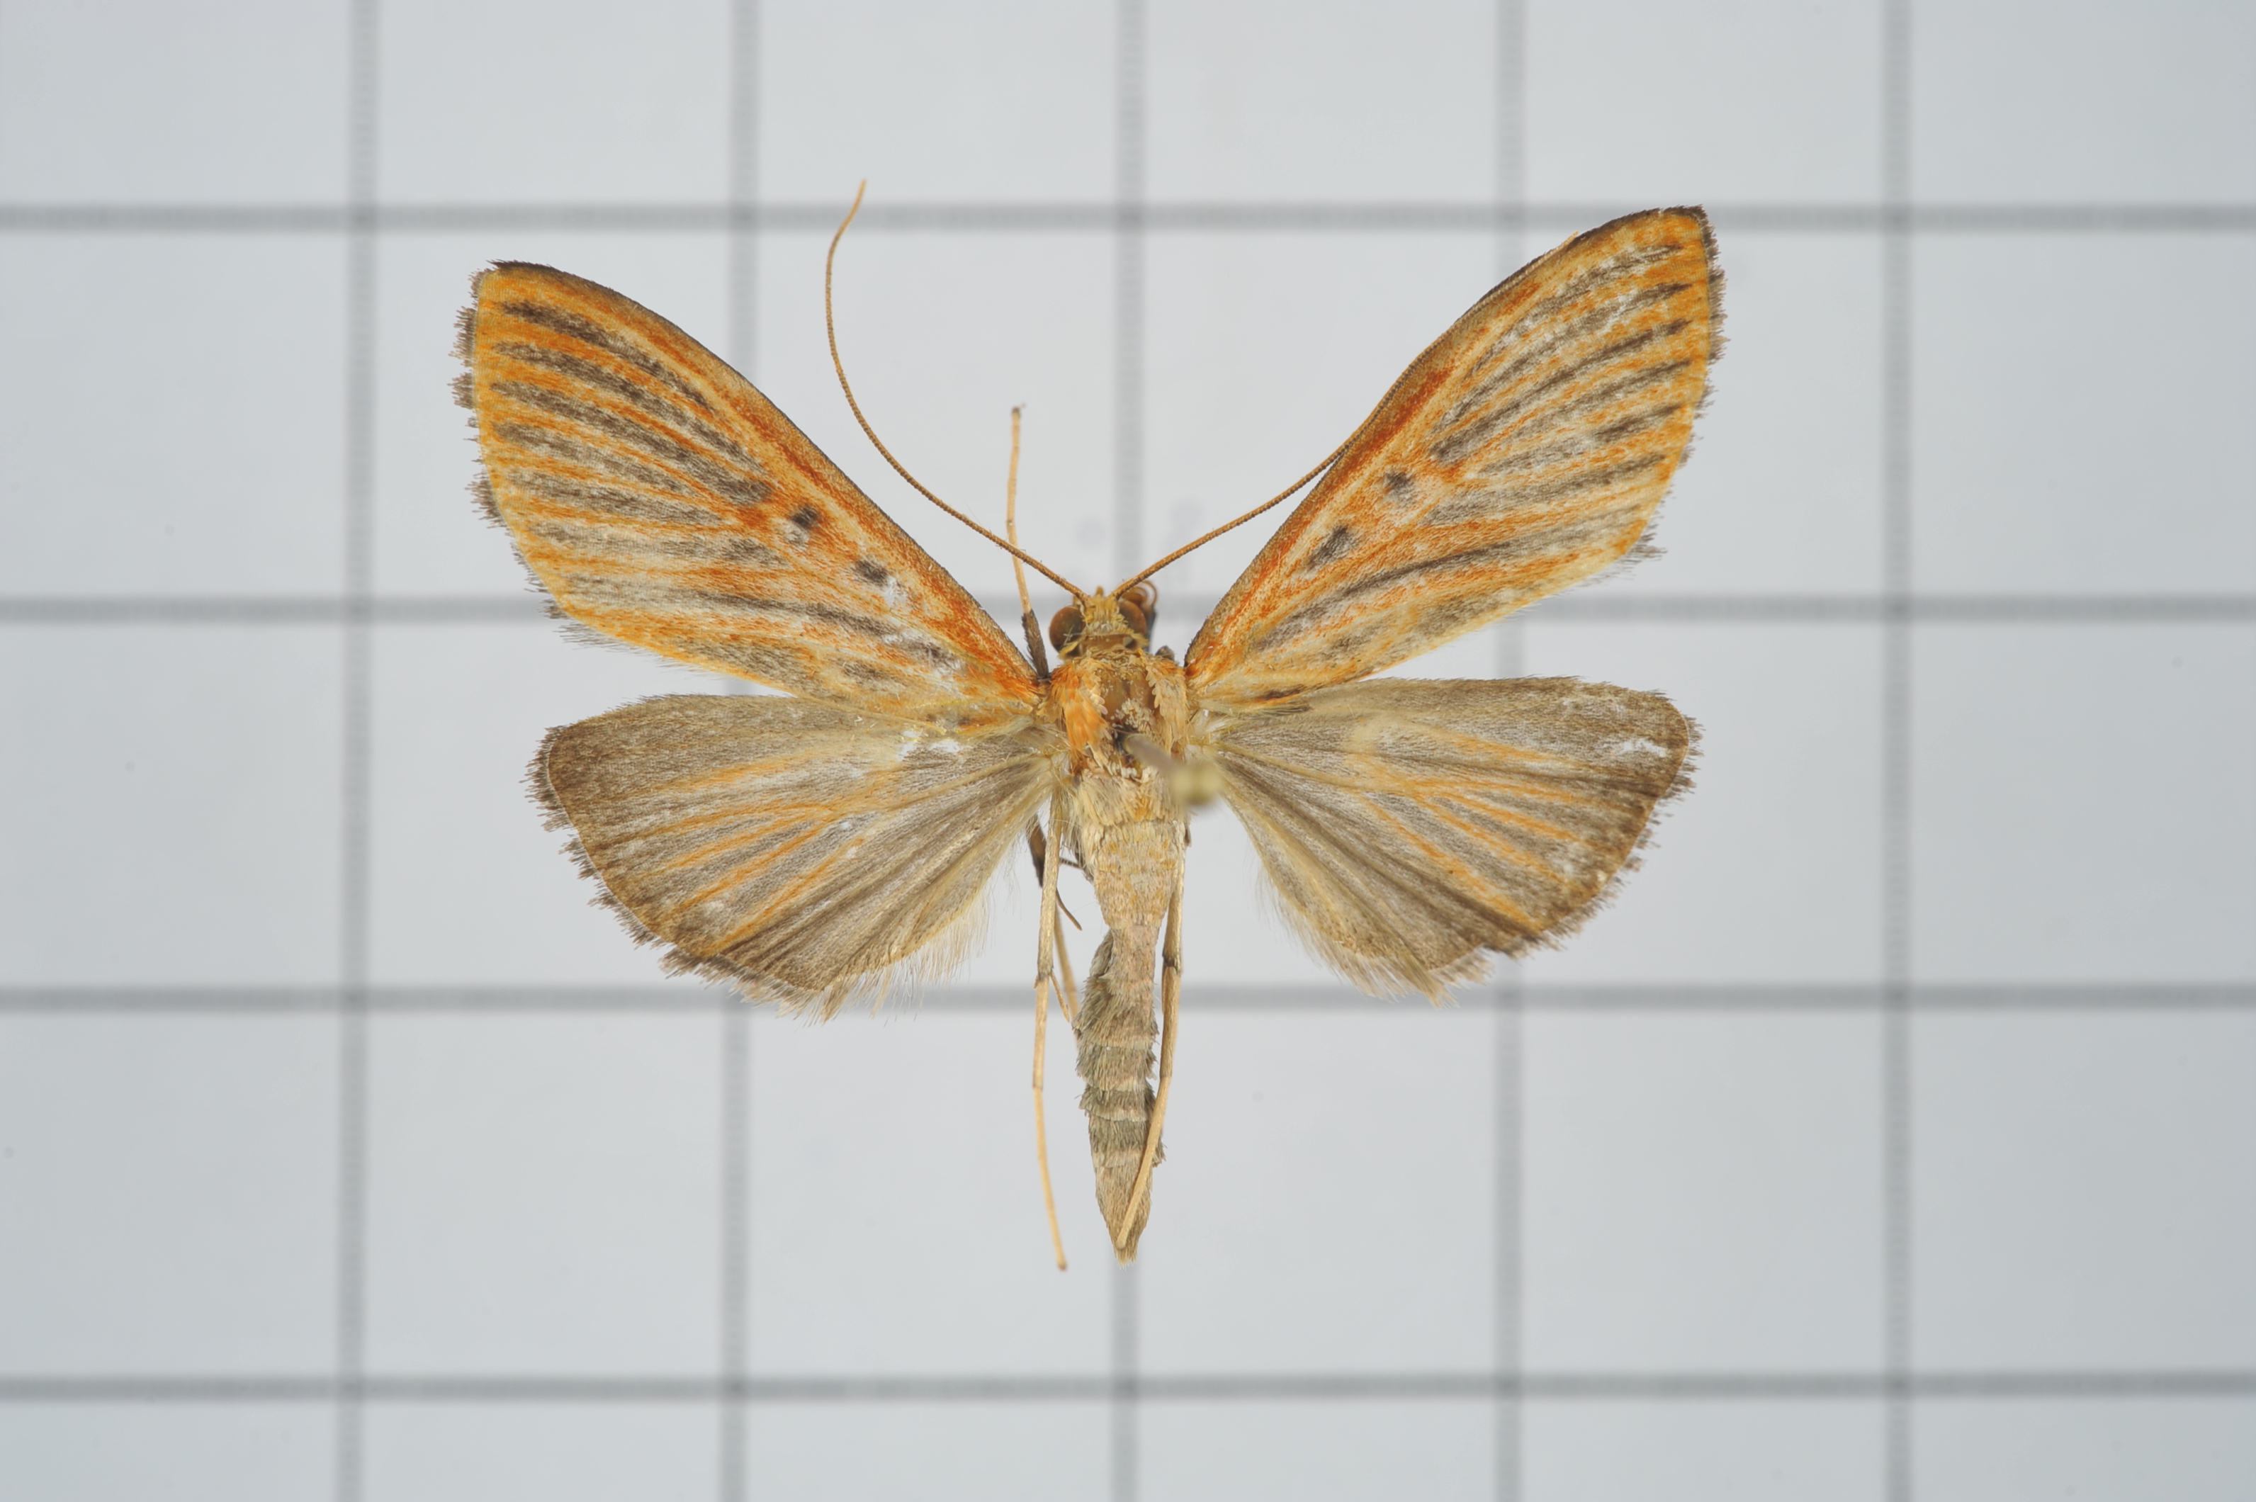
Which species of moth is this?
Tyspanodes striata
